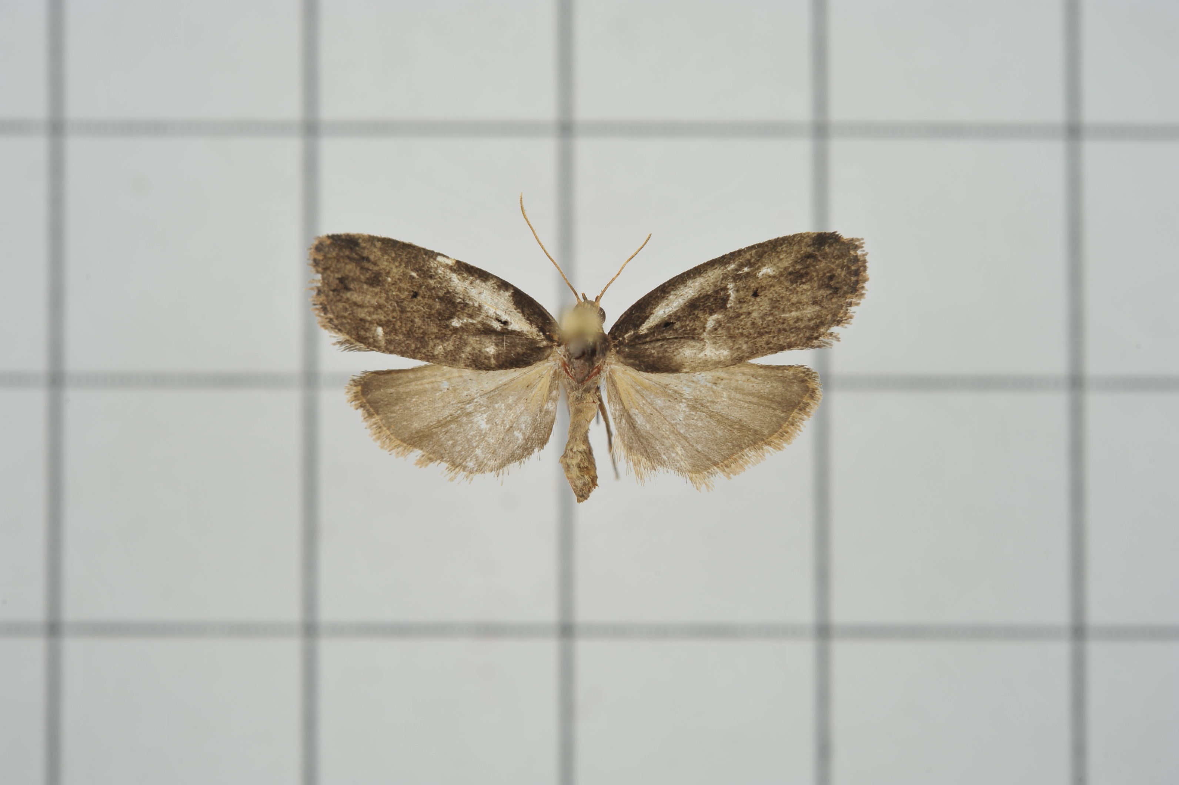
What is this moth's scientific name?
Eugoa brunnea
